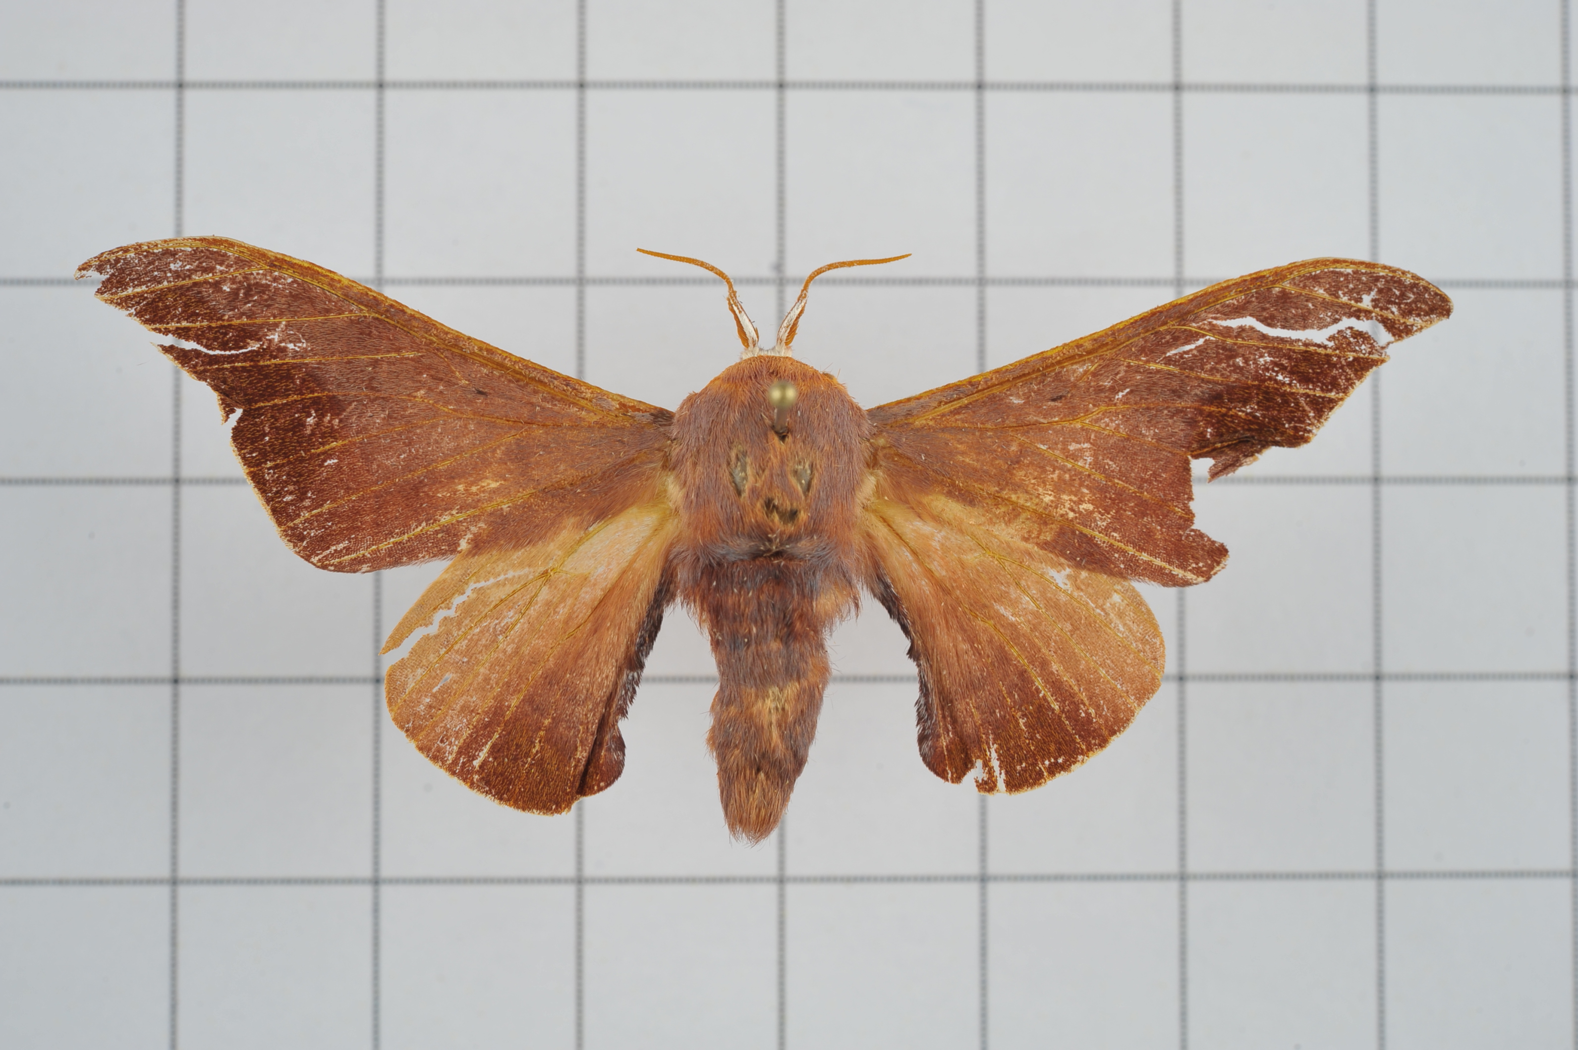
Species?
Comparmustilia gerontica
